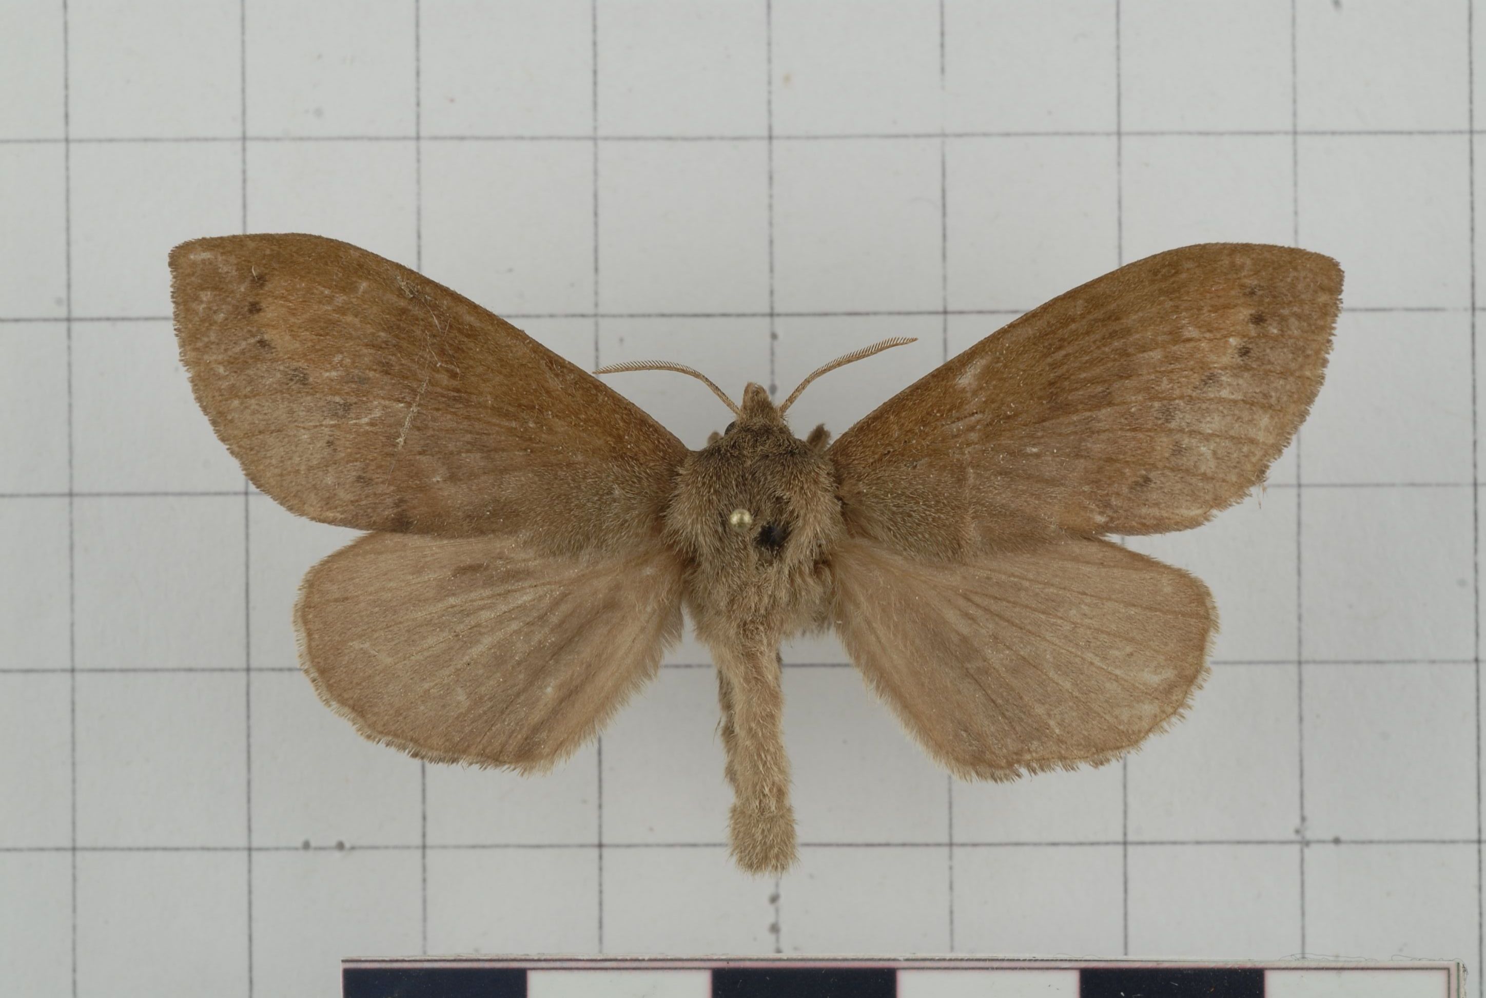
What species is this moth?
Dendrolimus punctatus
